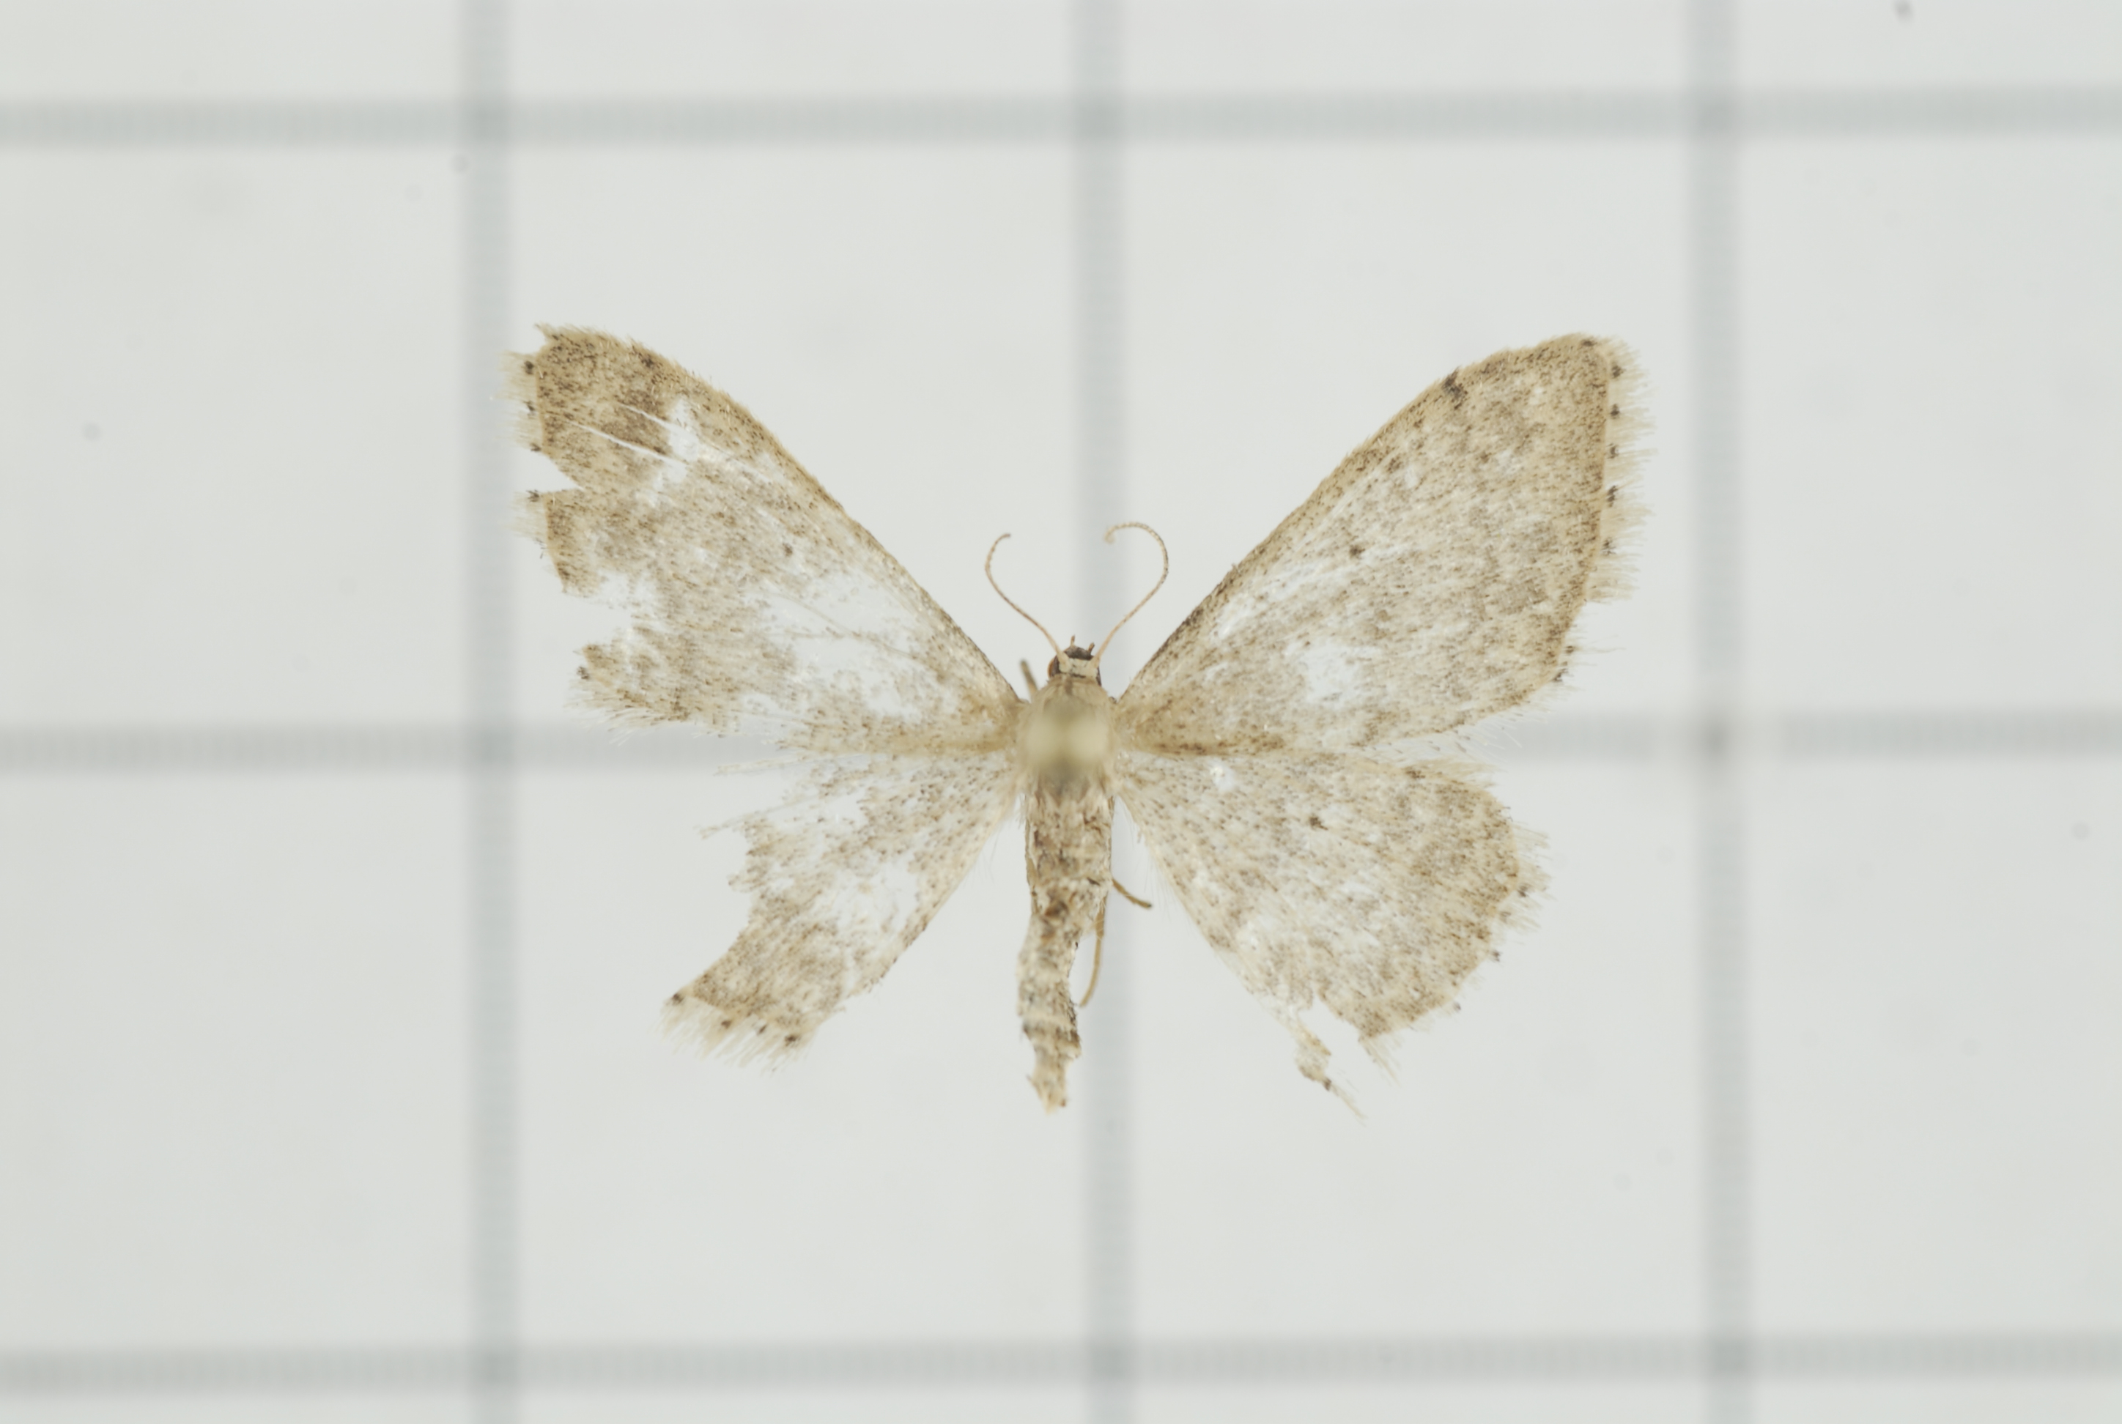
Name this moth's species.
Idaea taiwana
